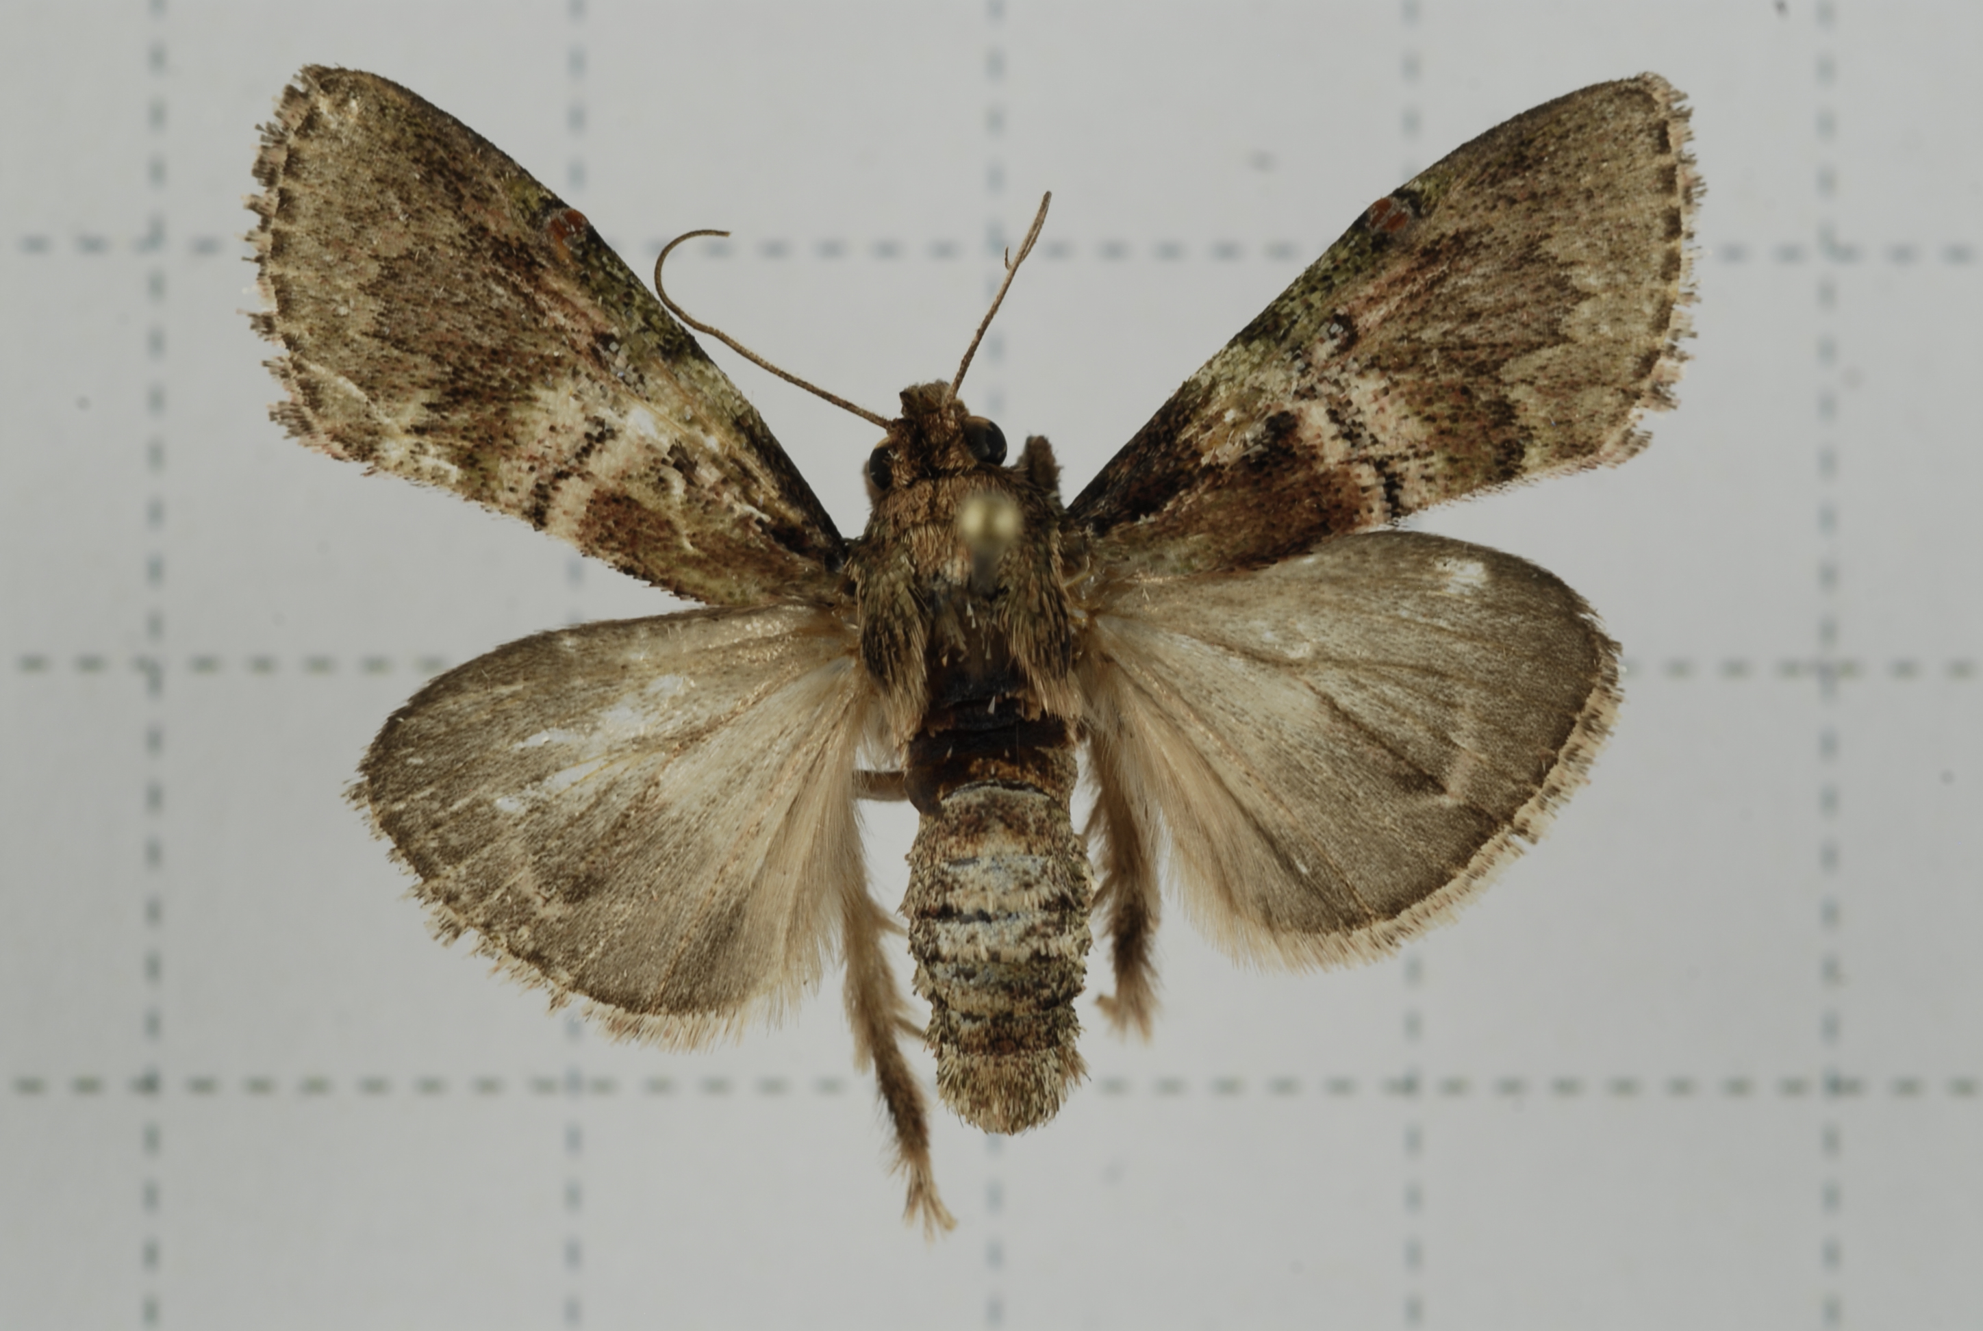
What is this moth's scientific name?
Locastra muscosalis
